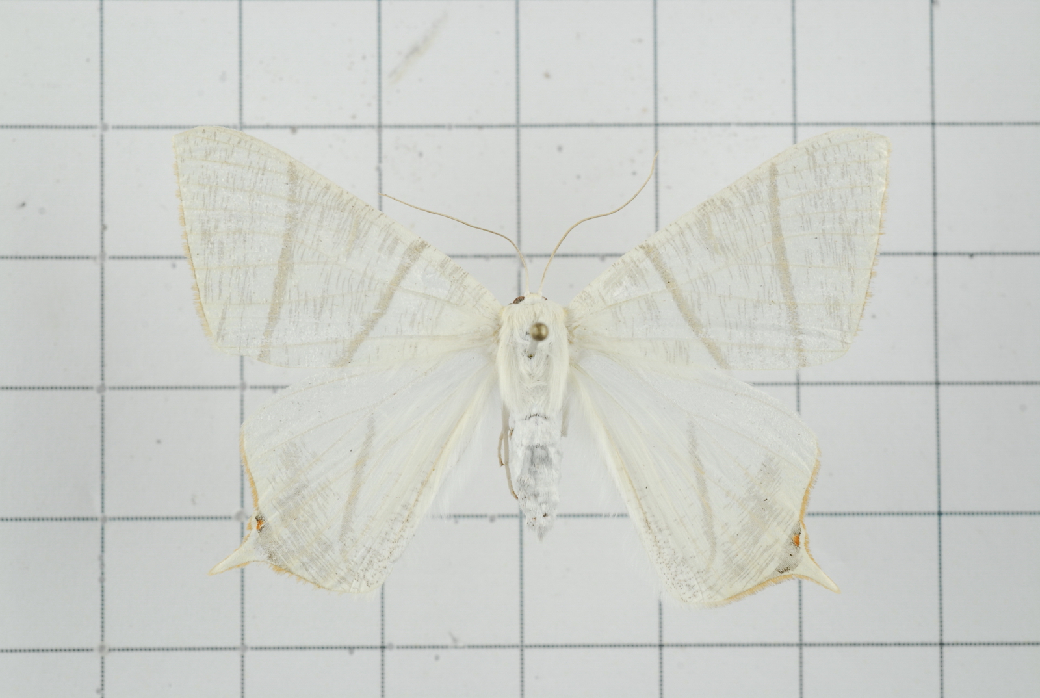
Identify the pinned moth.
Ourapteryx pallidula
